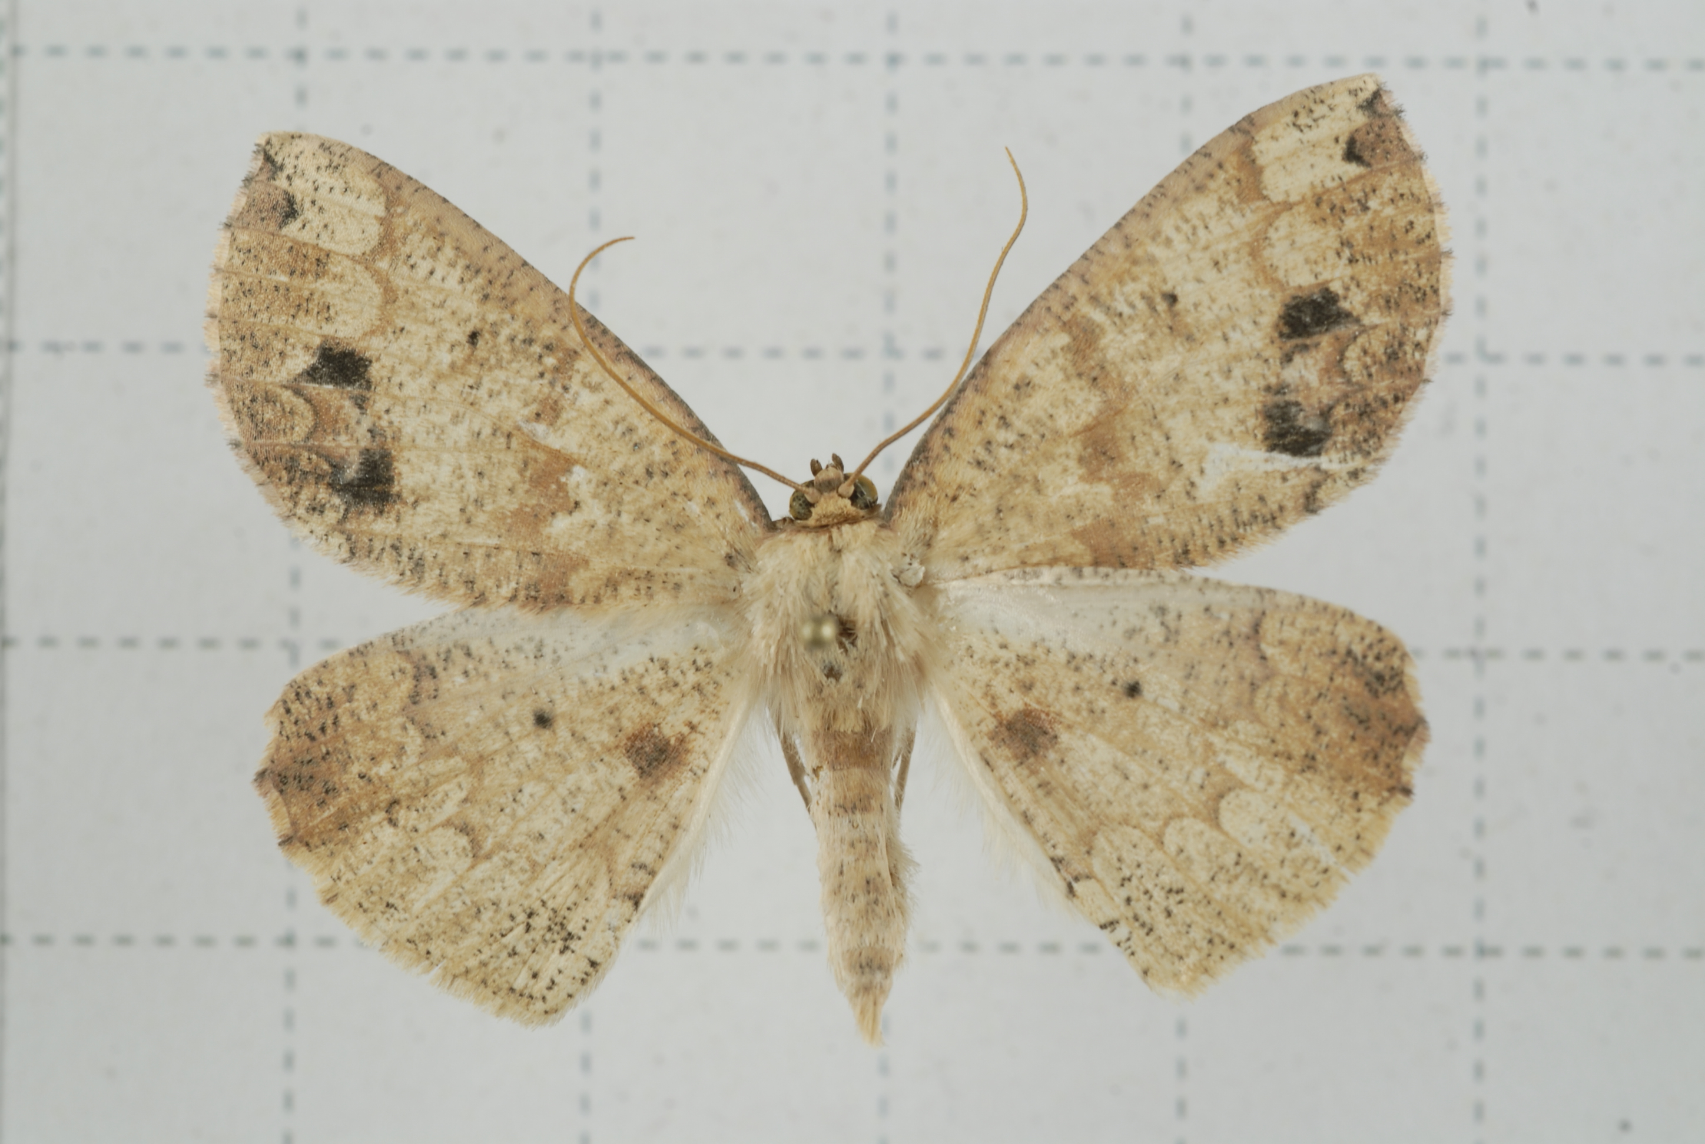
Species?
Heterostegania lunulosa
